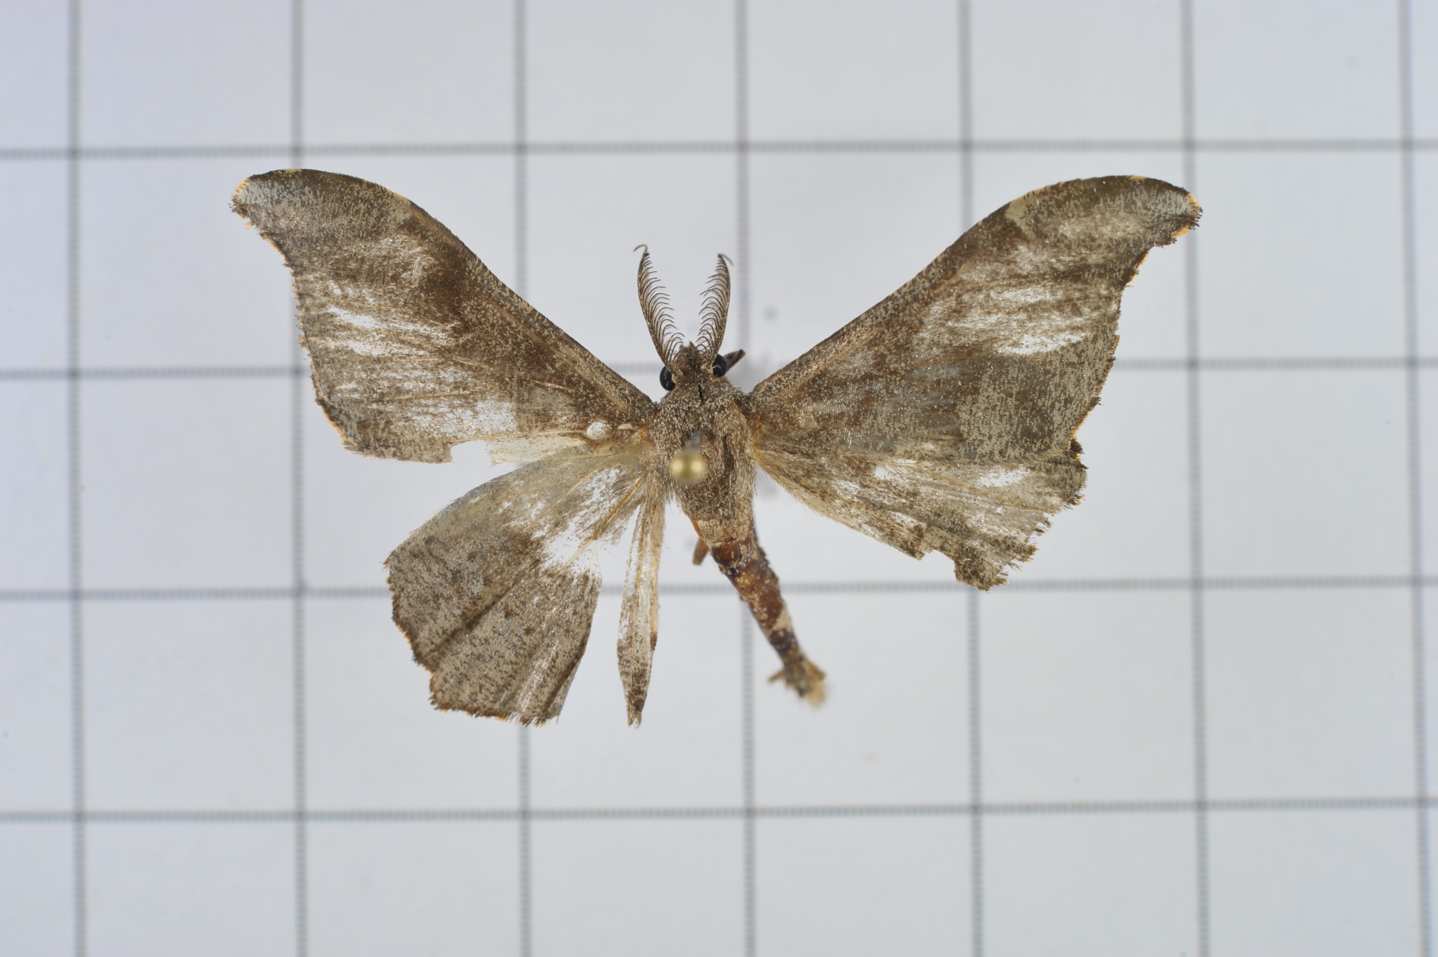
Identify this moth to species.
Hyposidra talaca talaca
